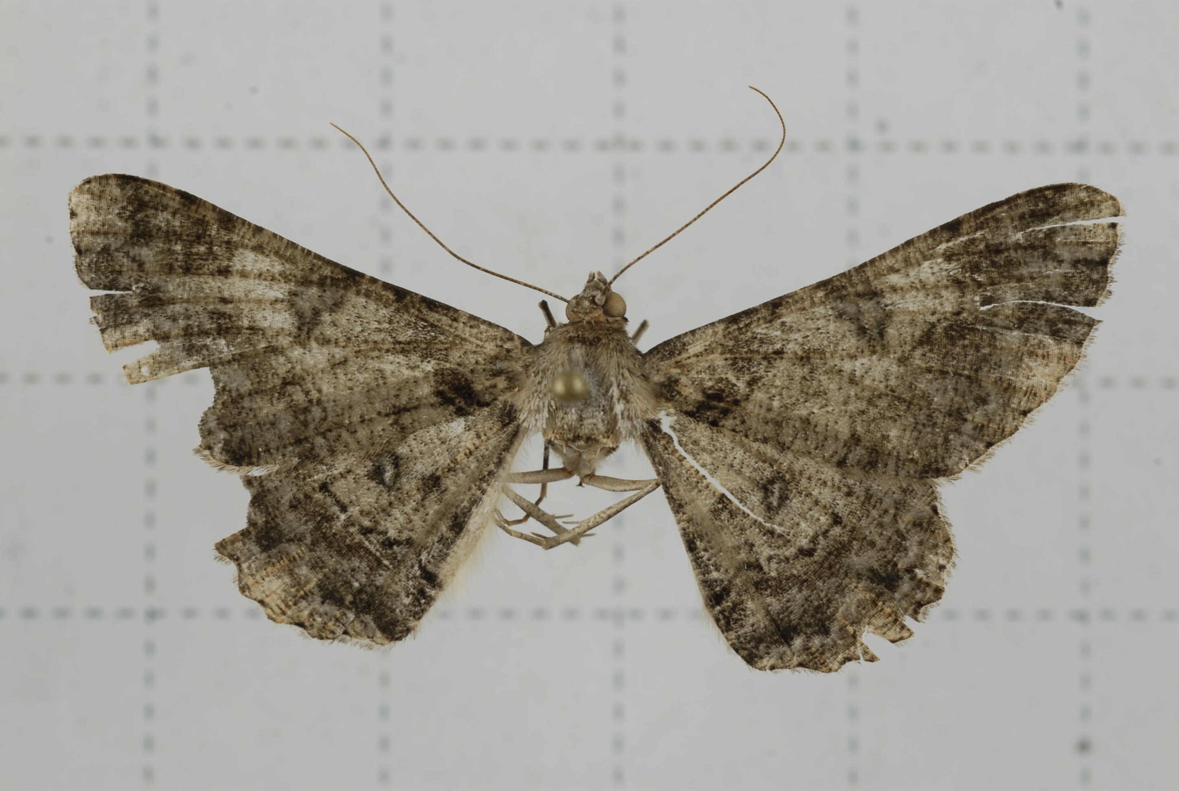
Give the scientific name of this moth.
Cleora alienaria
